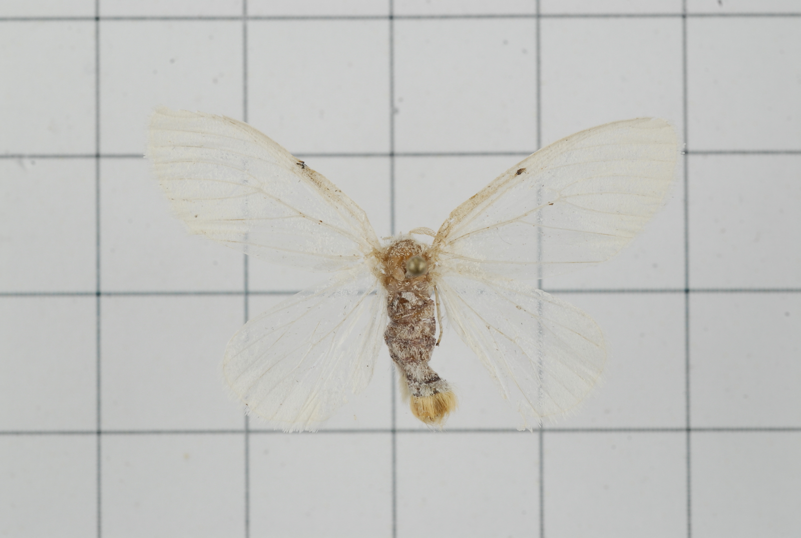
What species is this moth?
Euproctis sericea
